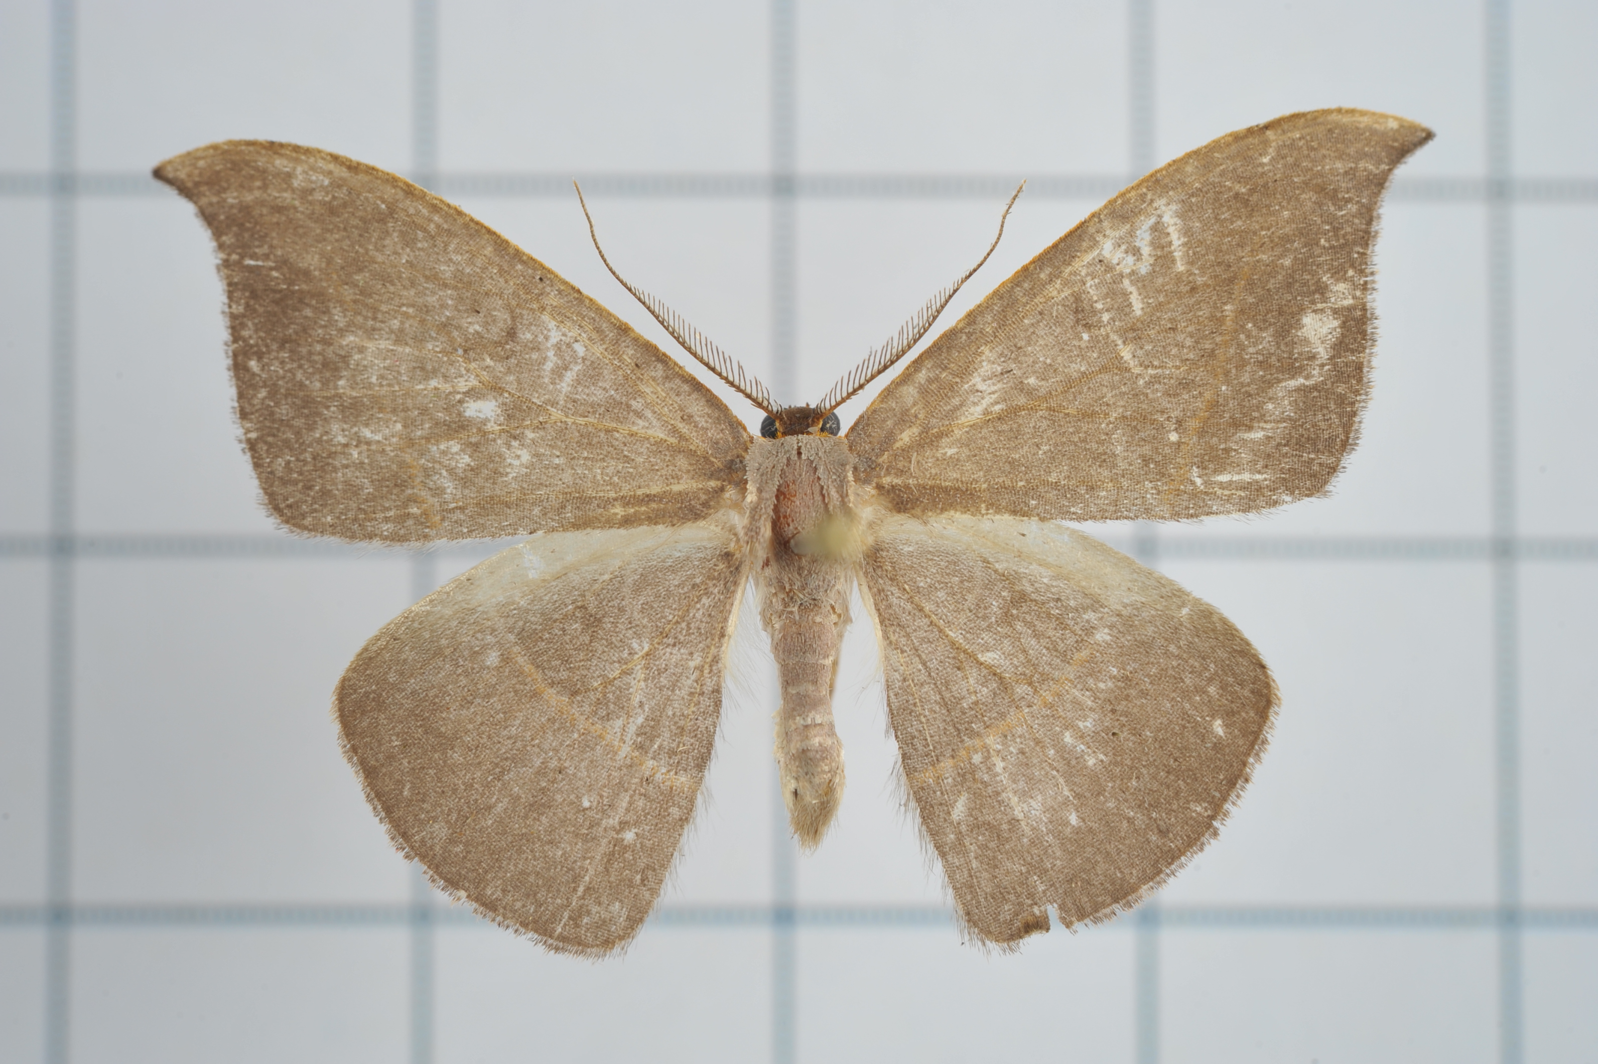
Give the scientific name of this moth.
Microblepsis violacea
